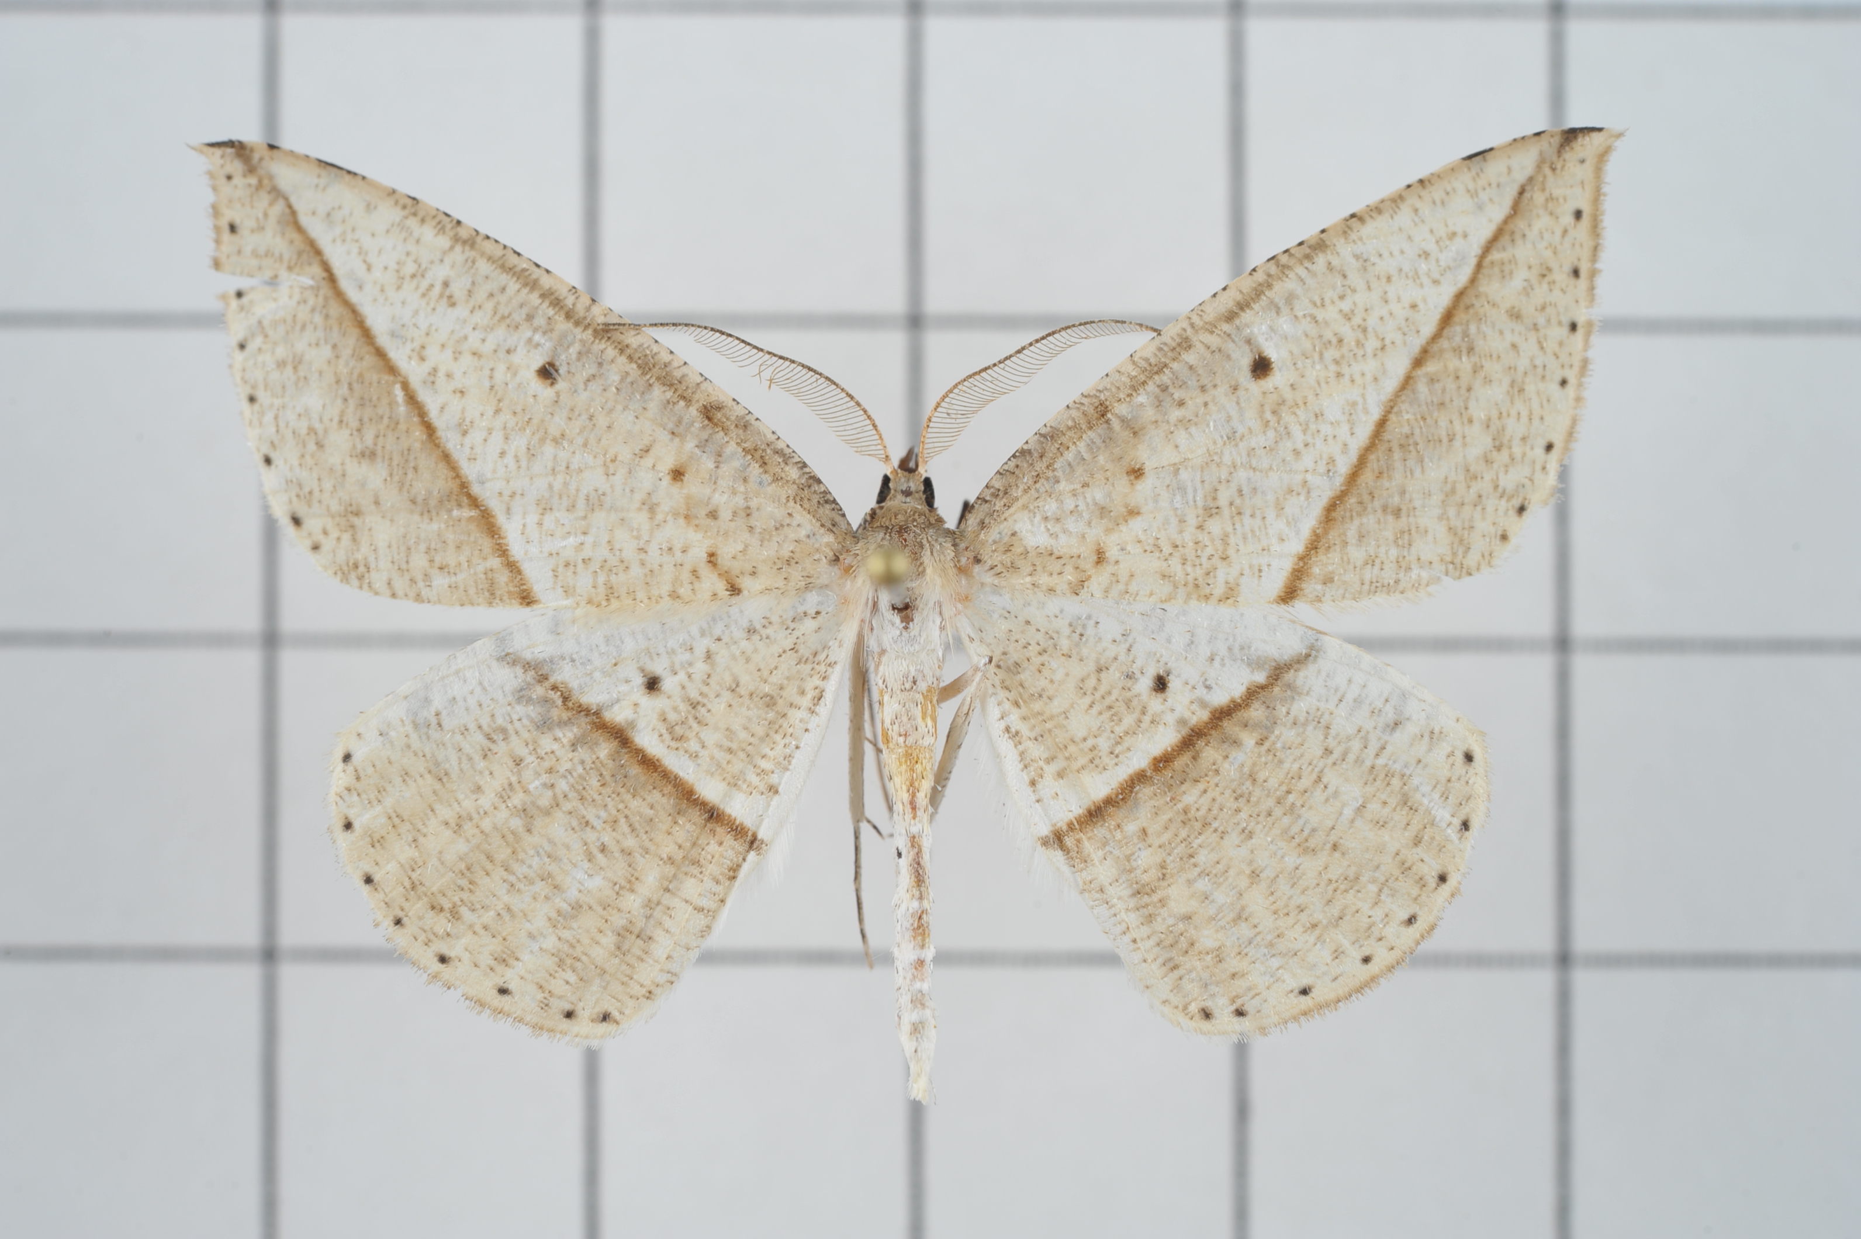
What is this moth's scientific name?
Heteralex aspersa formosana
